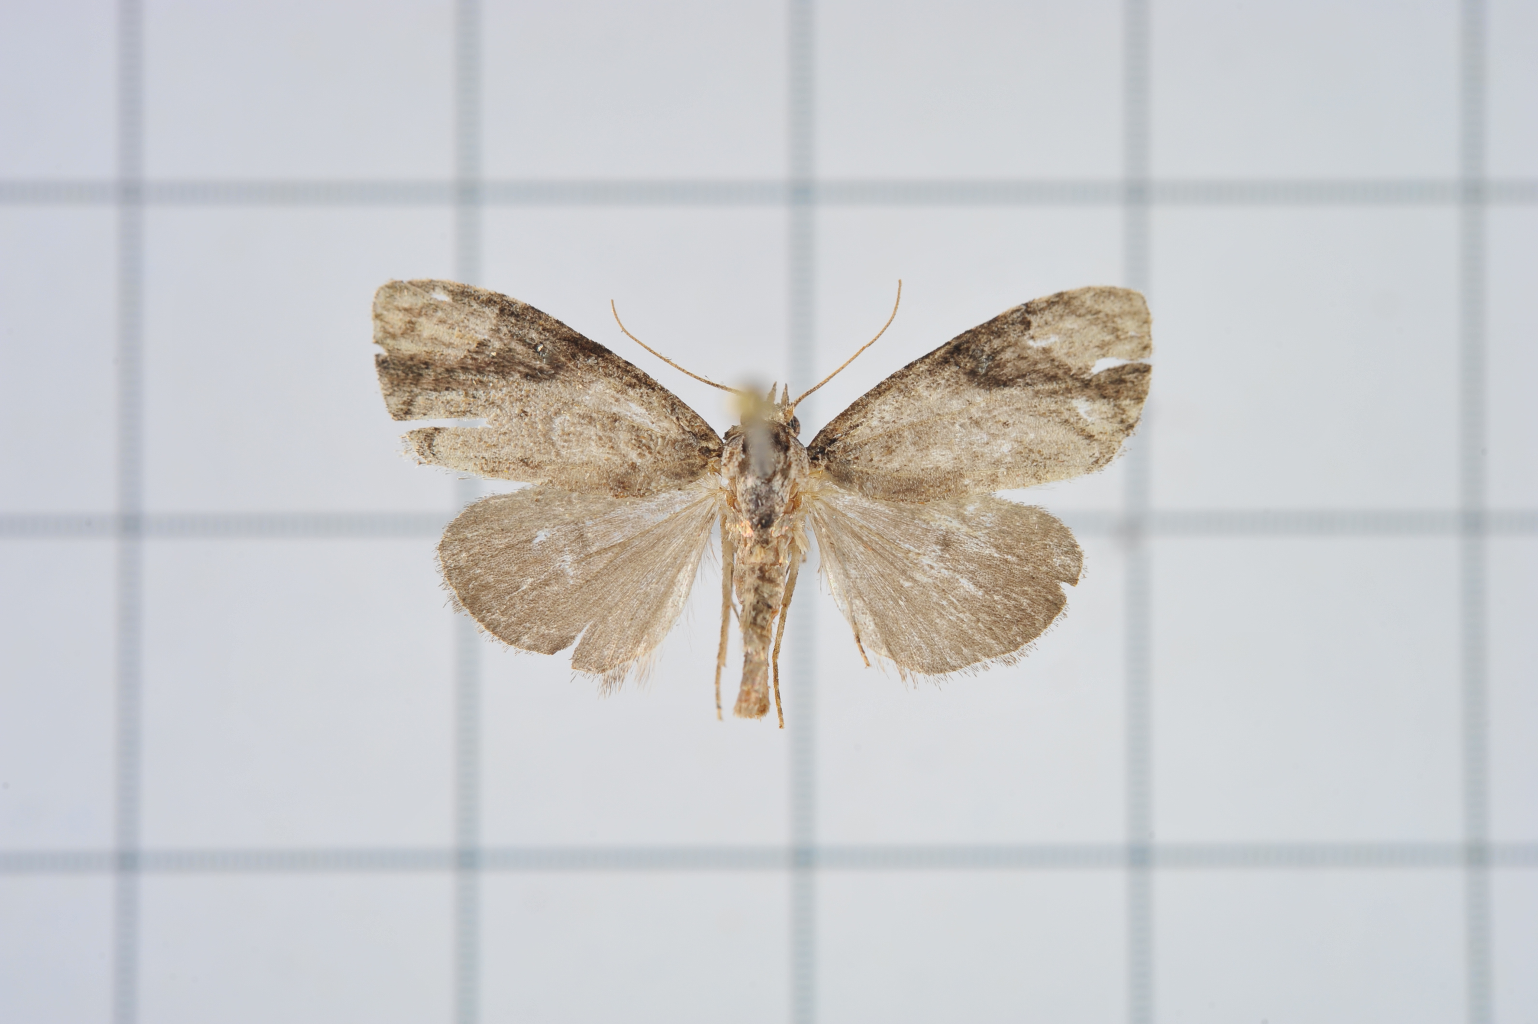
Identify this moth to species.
Meganola calligrapha
